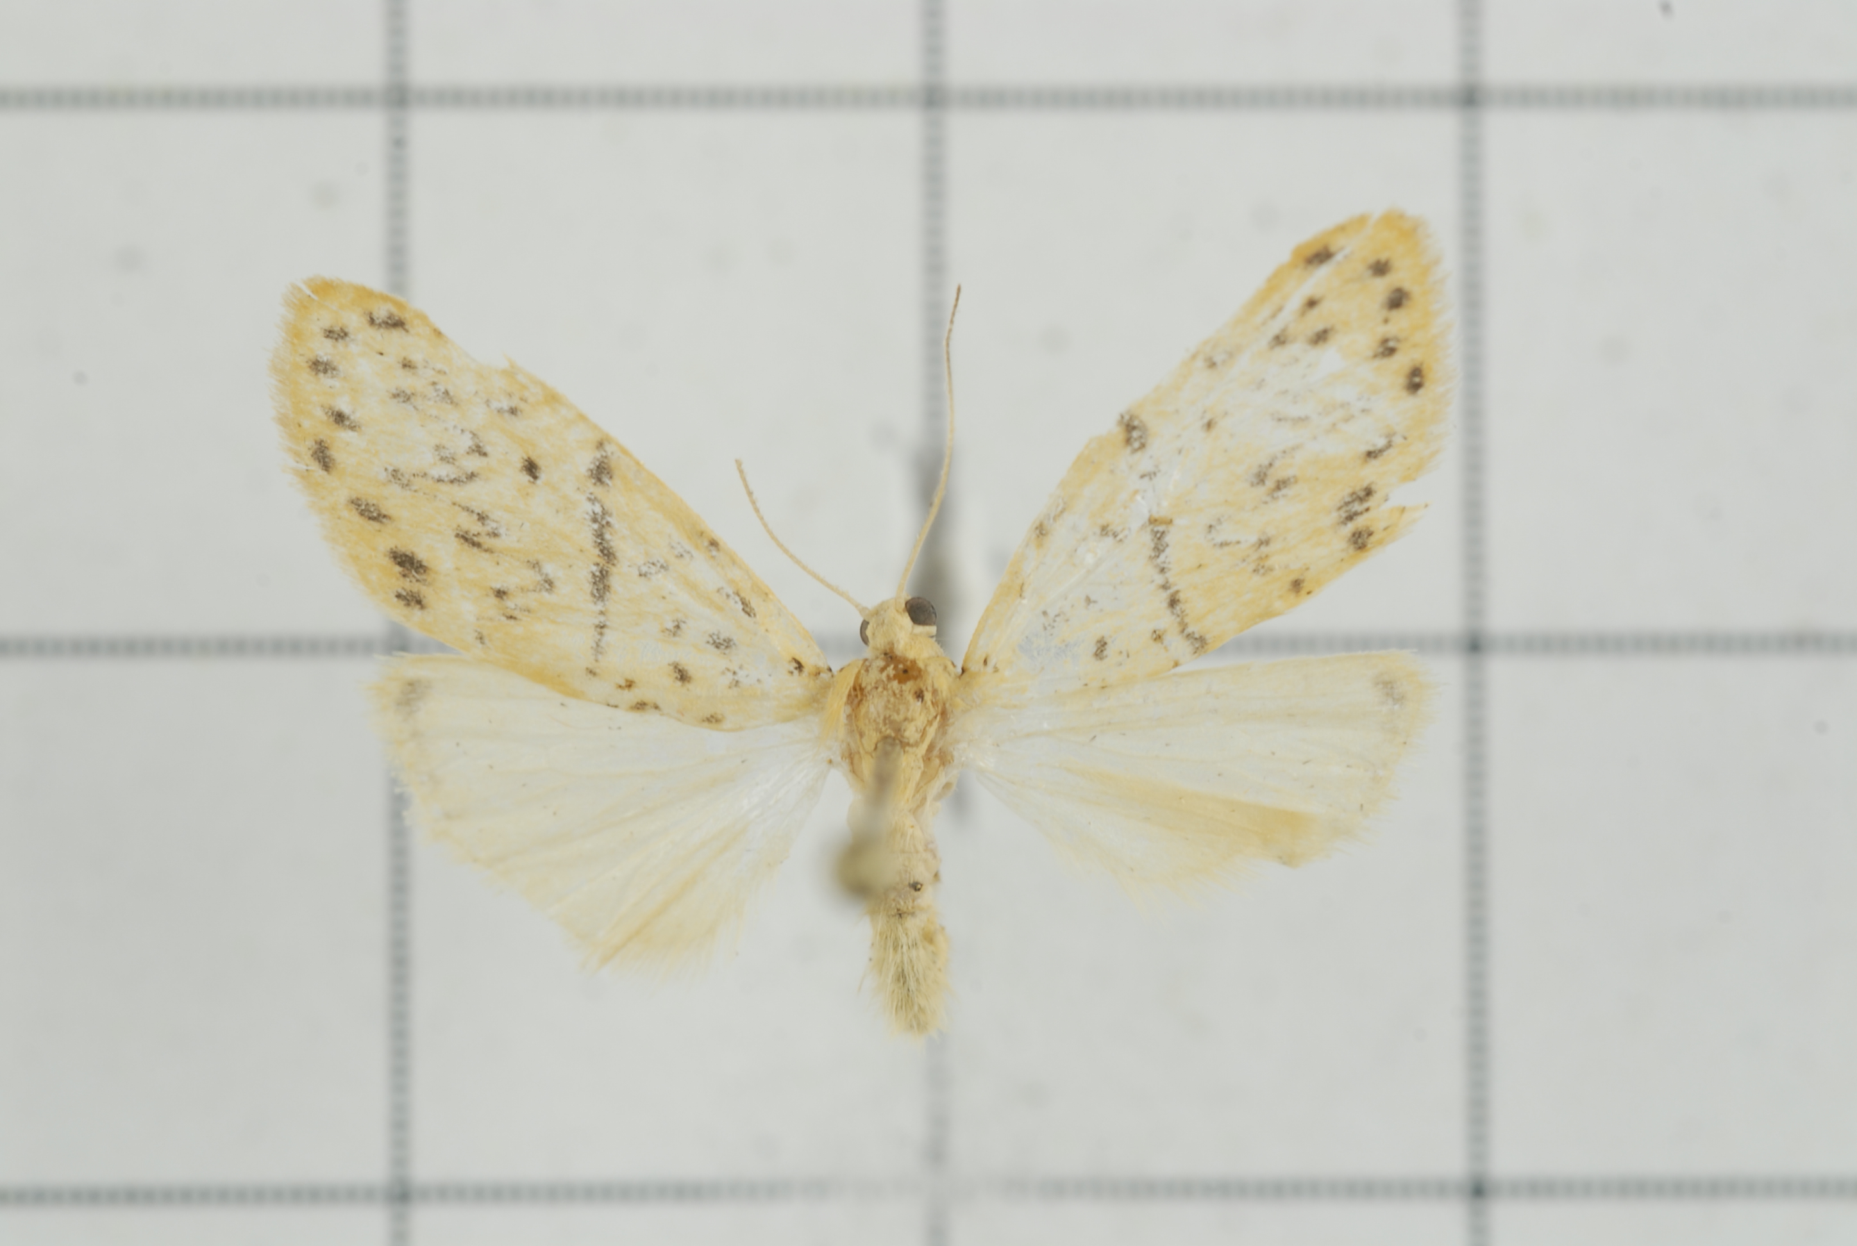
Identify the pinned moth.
Huangilene alikangiae alikangiae
